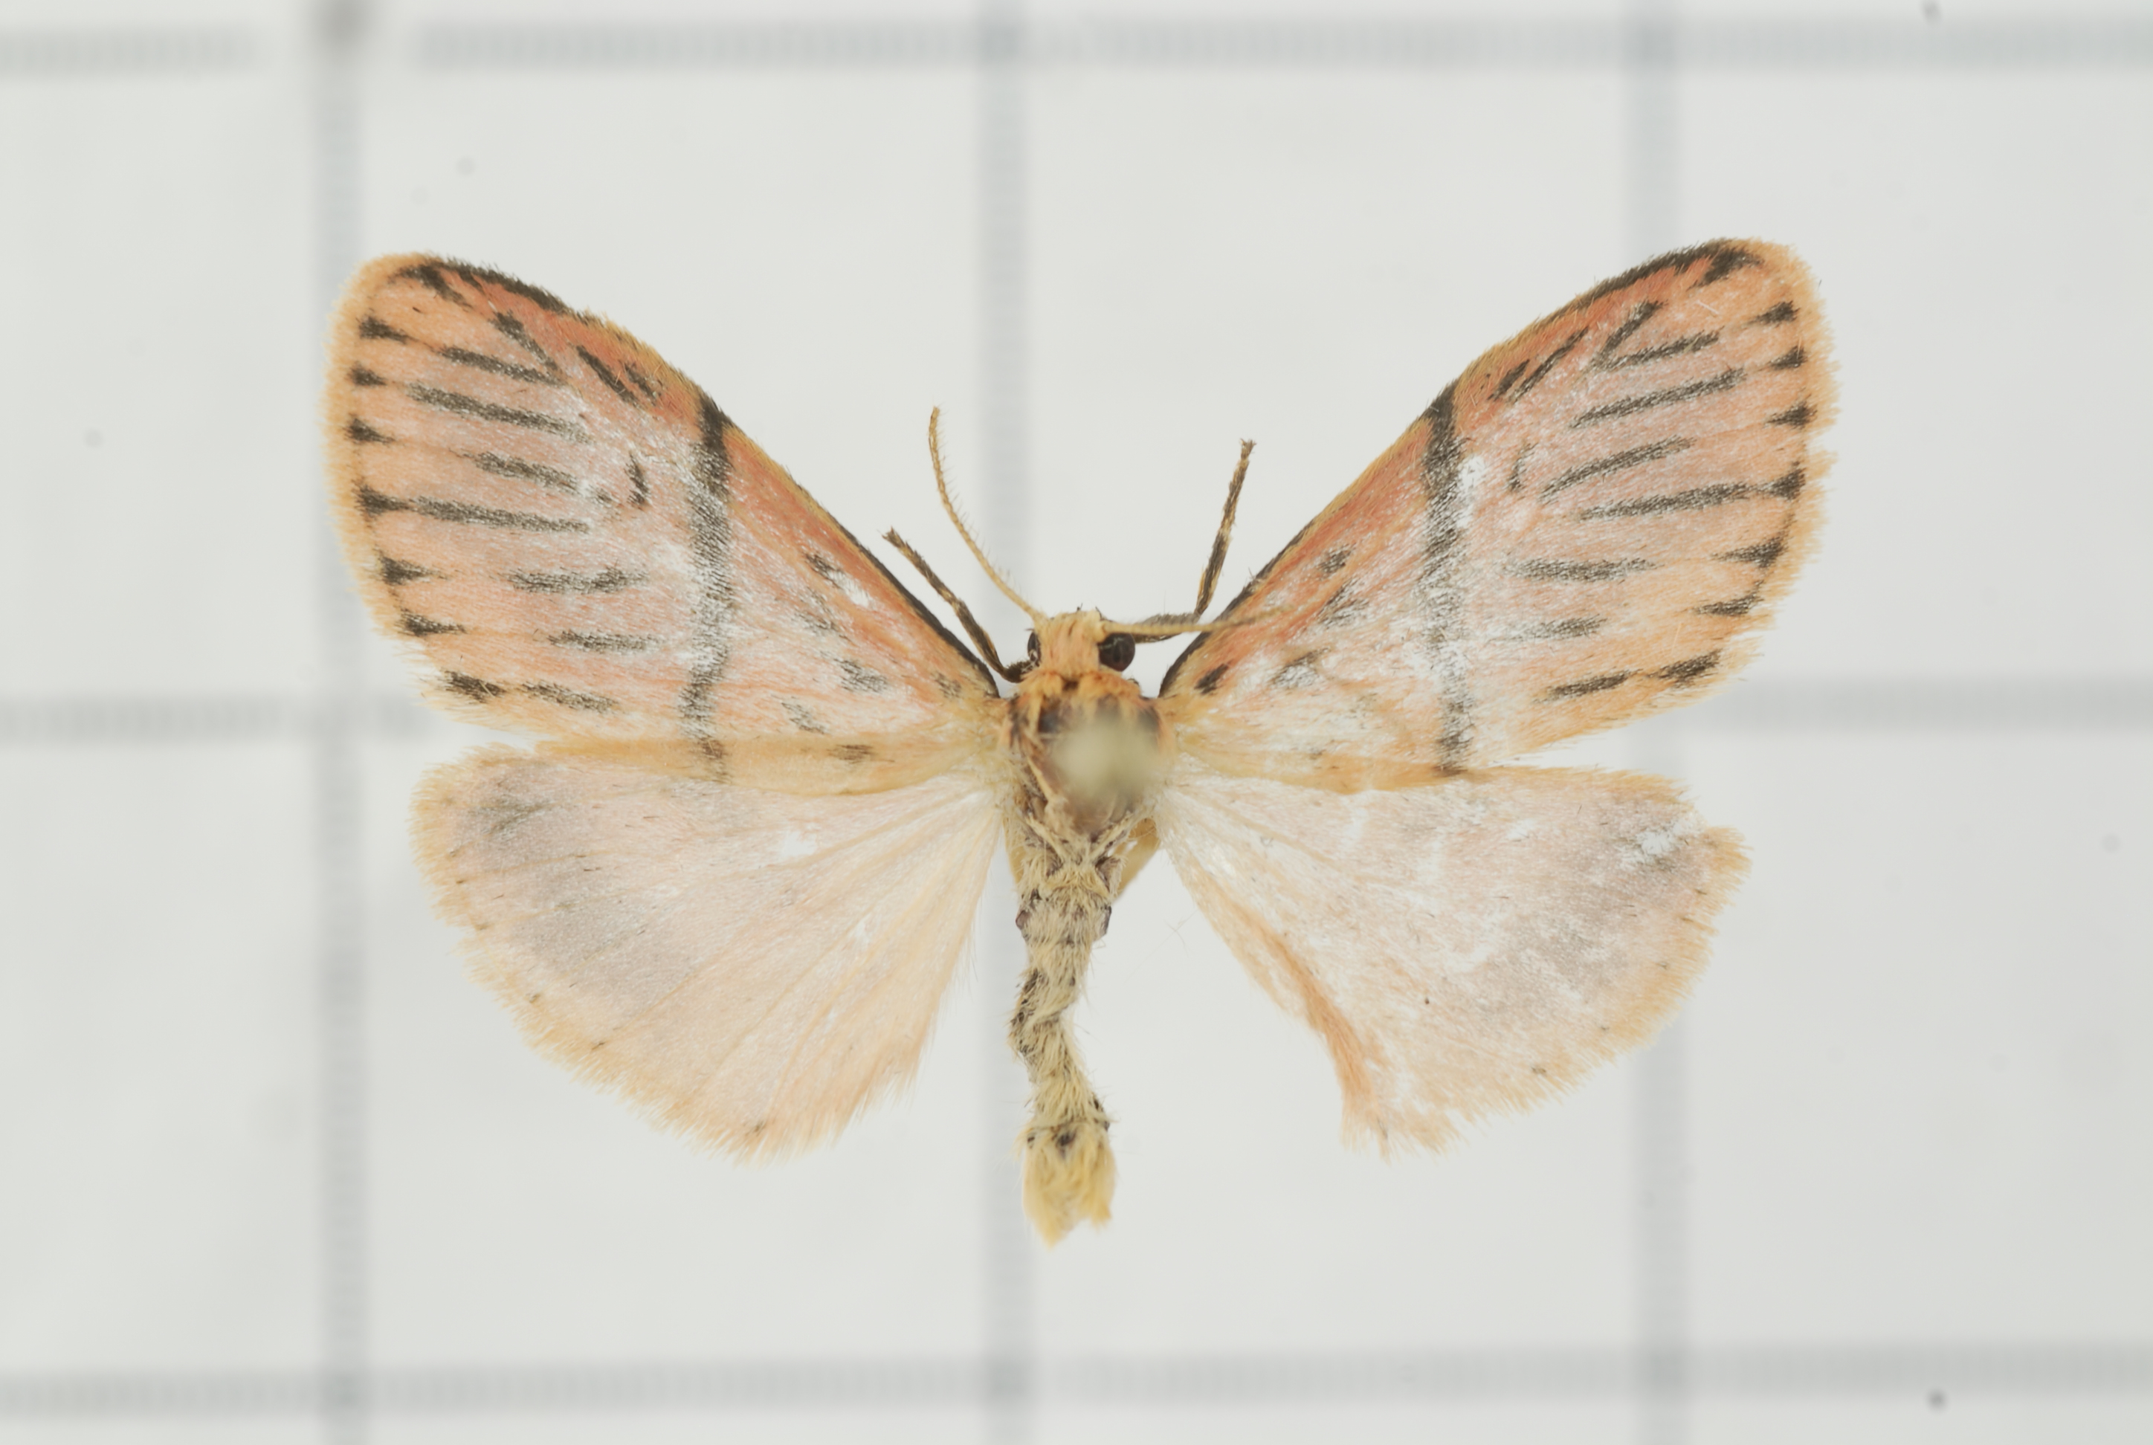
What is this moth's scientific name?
Miltochrista wenchiyehi
